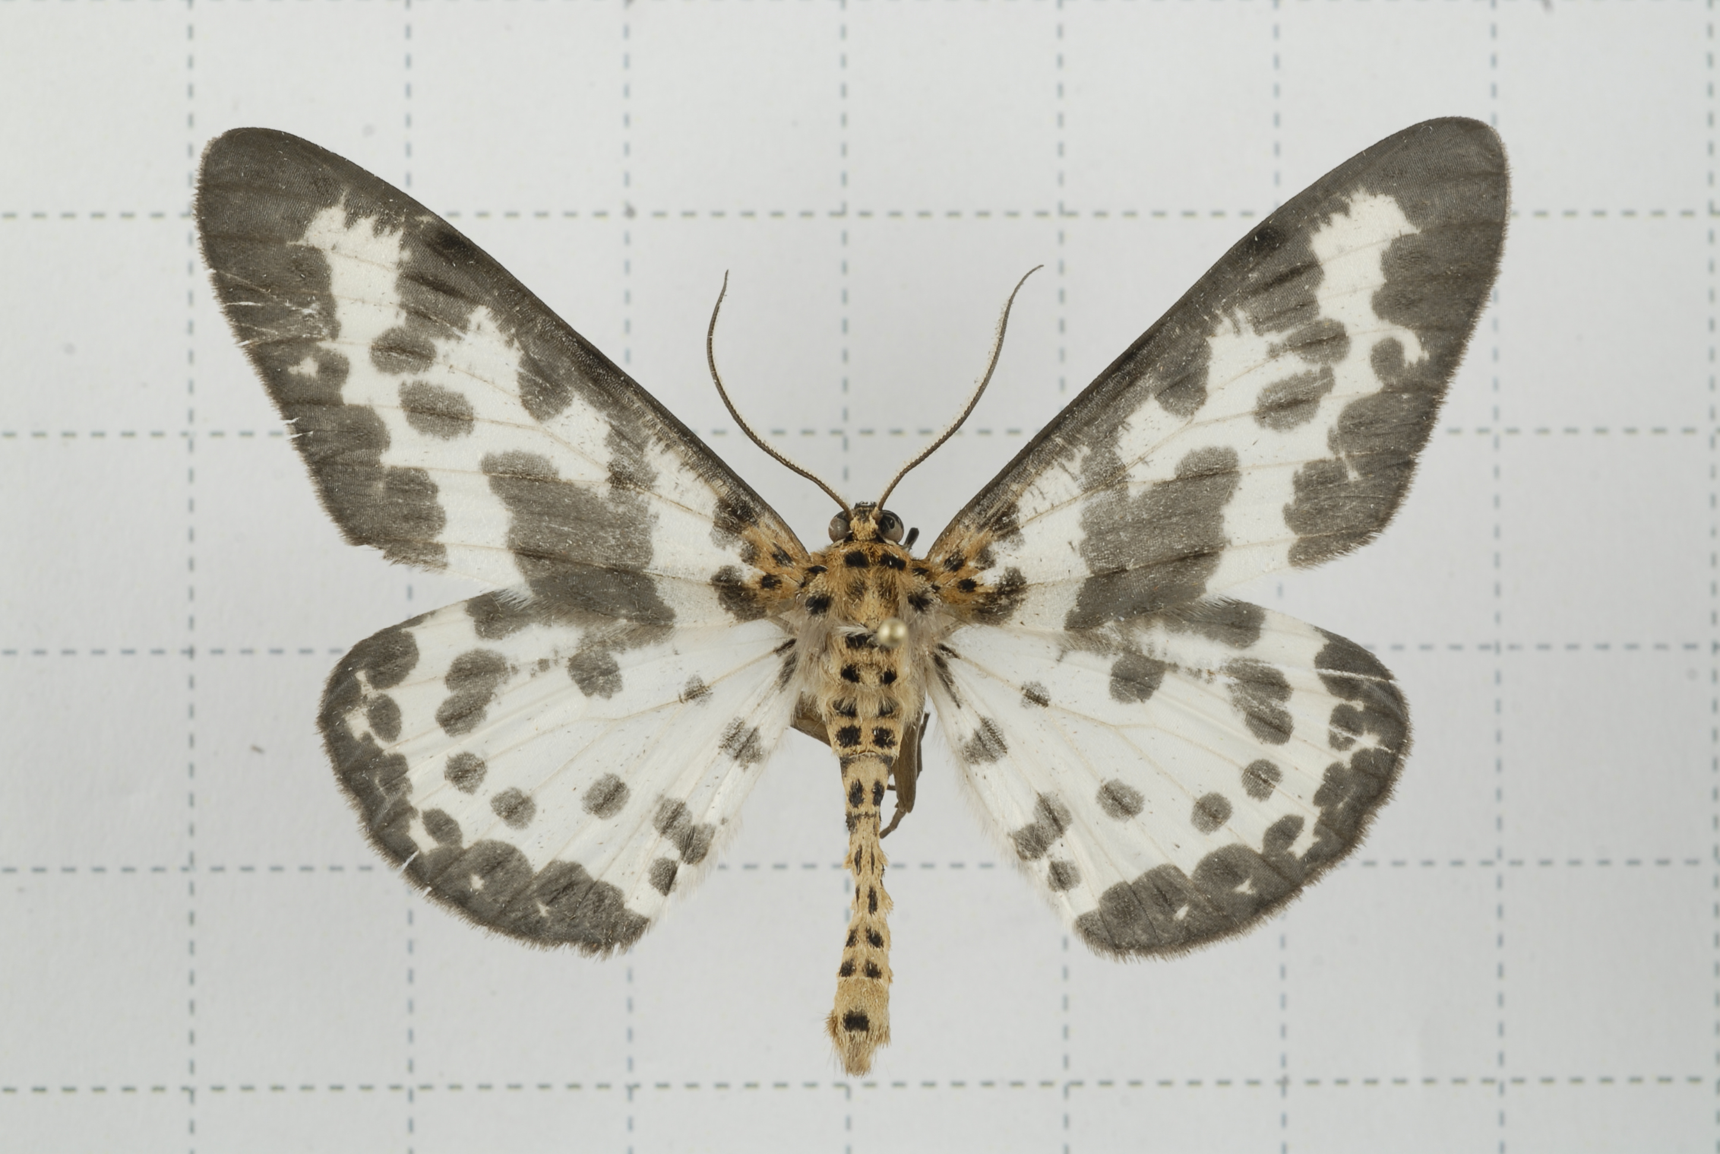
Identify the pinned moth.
Percnia longitermen
